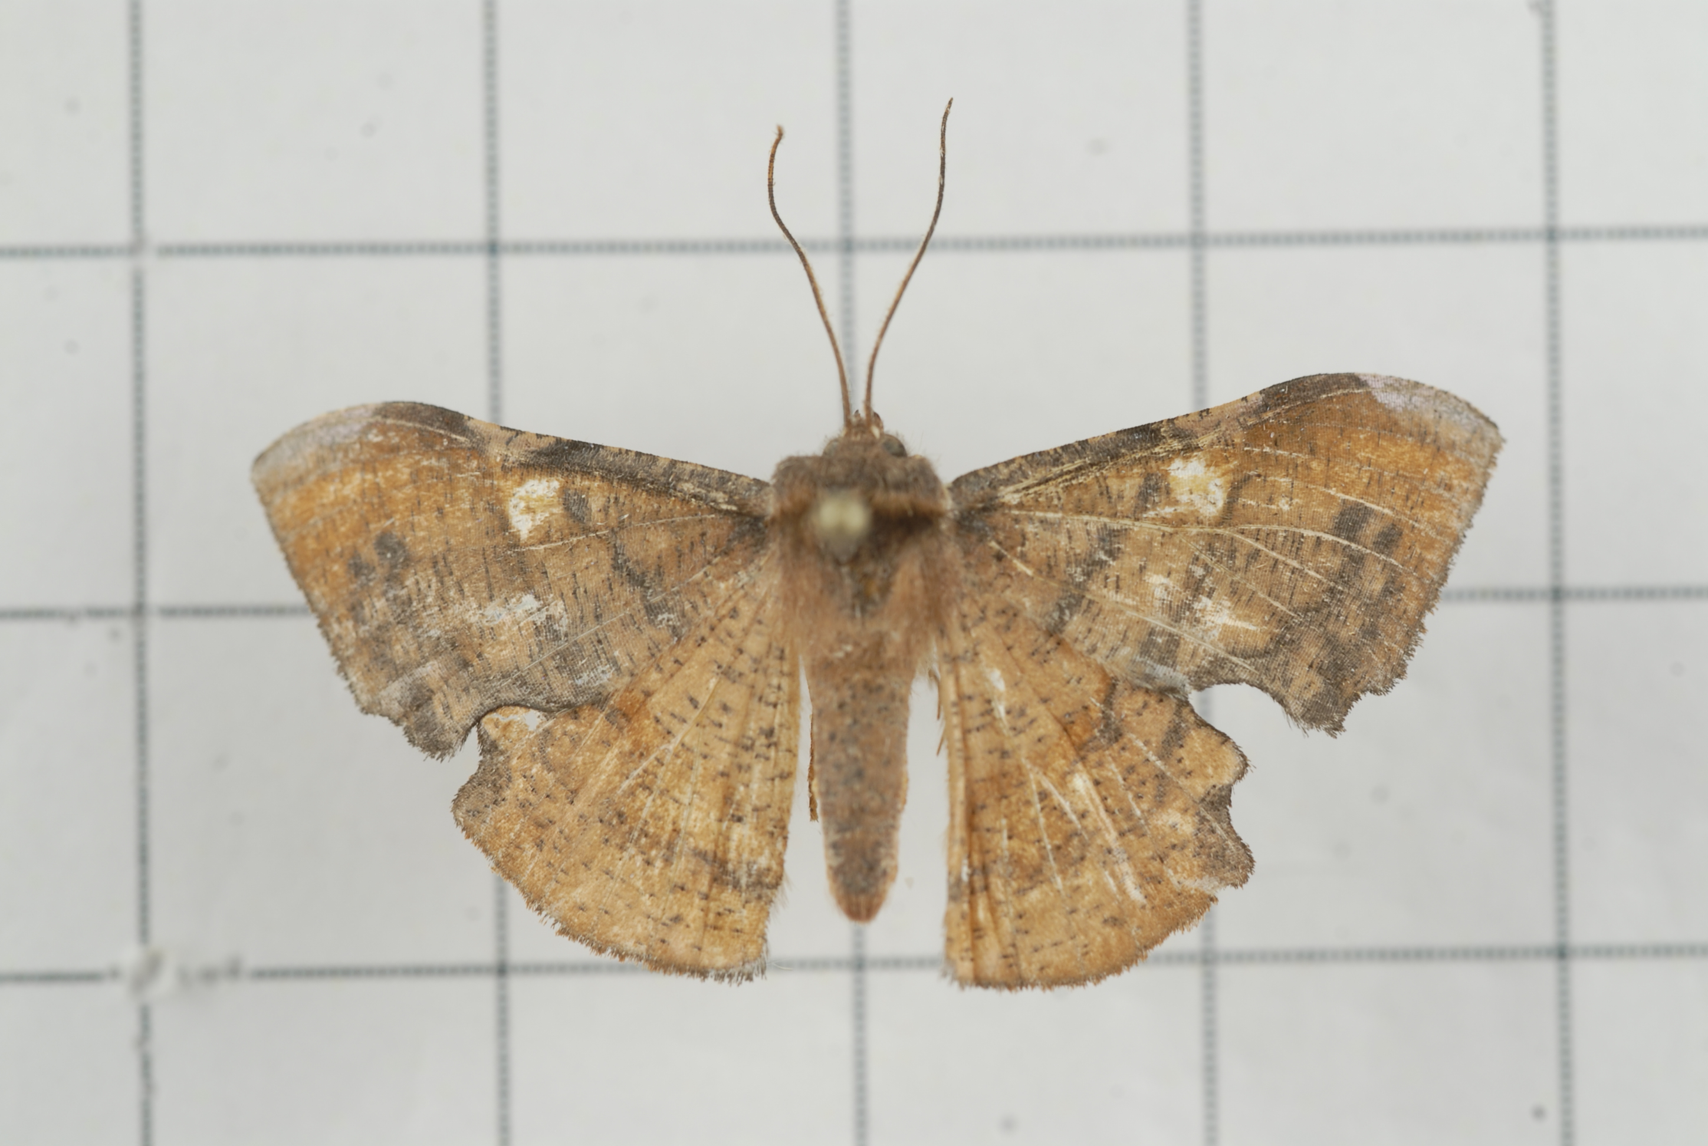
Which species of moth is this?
Fascellina chromataria
